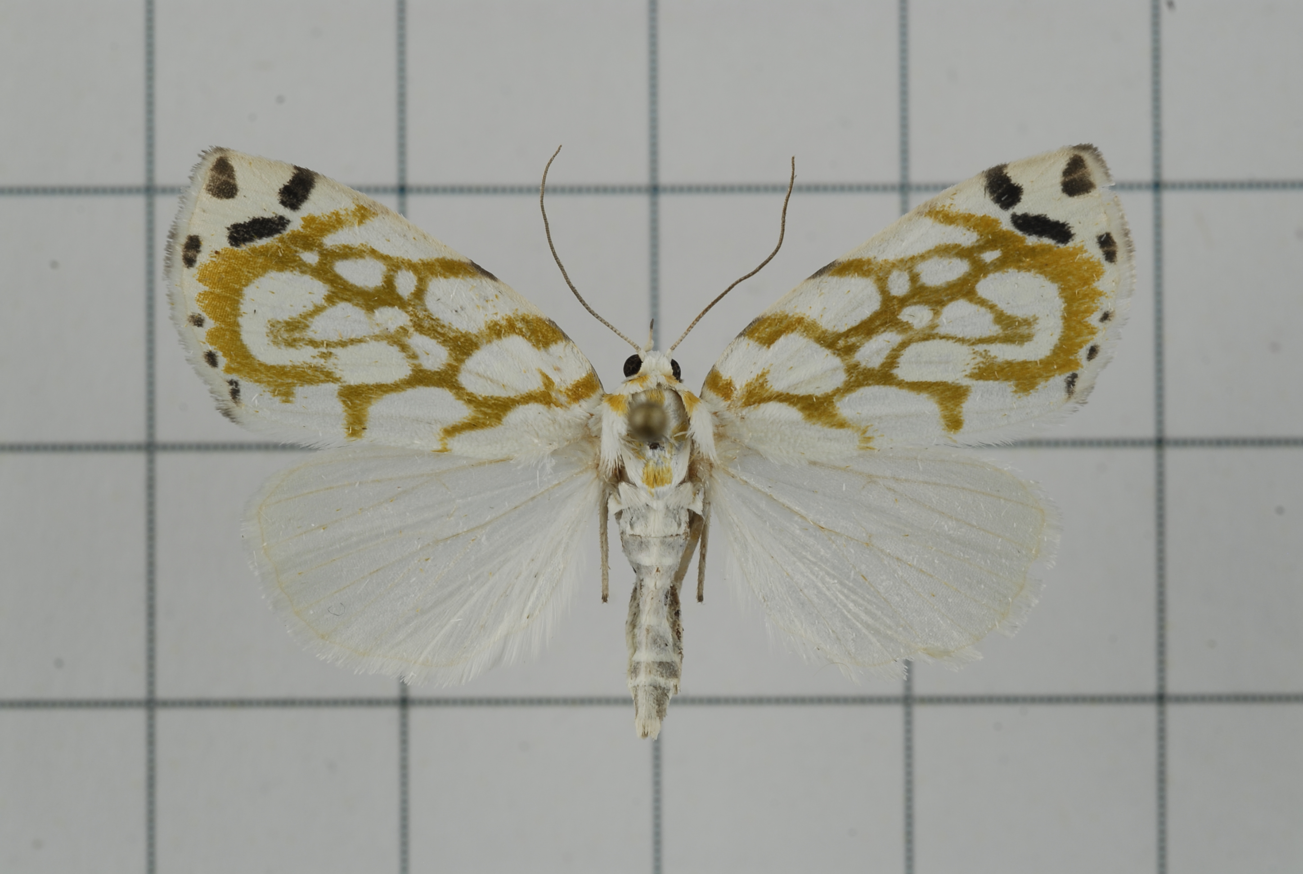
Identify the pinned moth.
Sinna extrema
